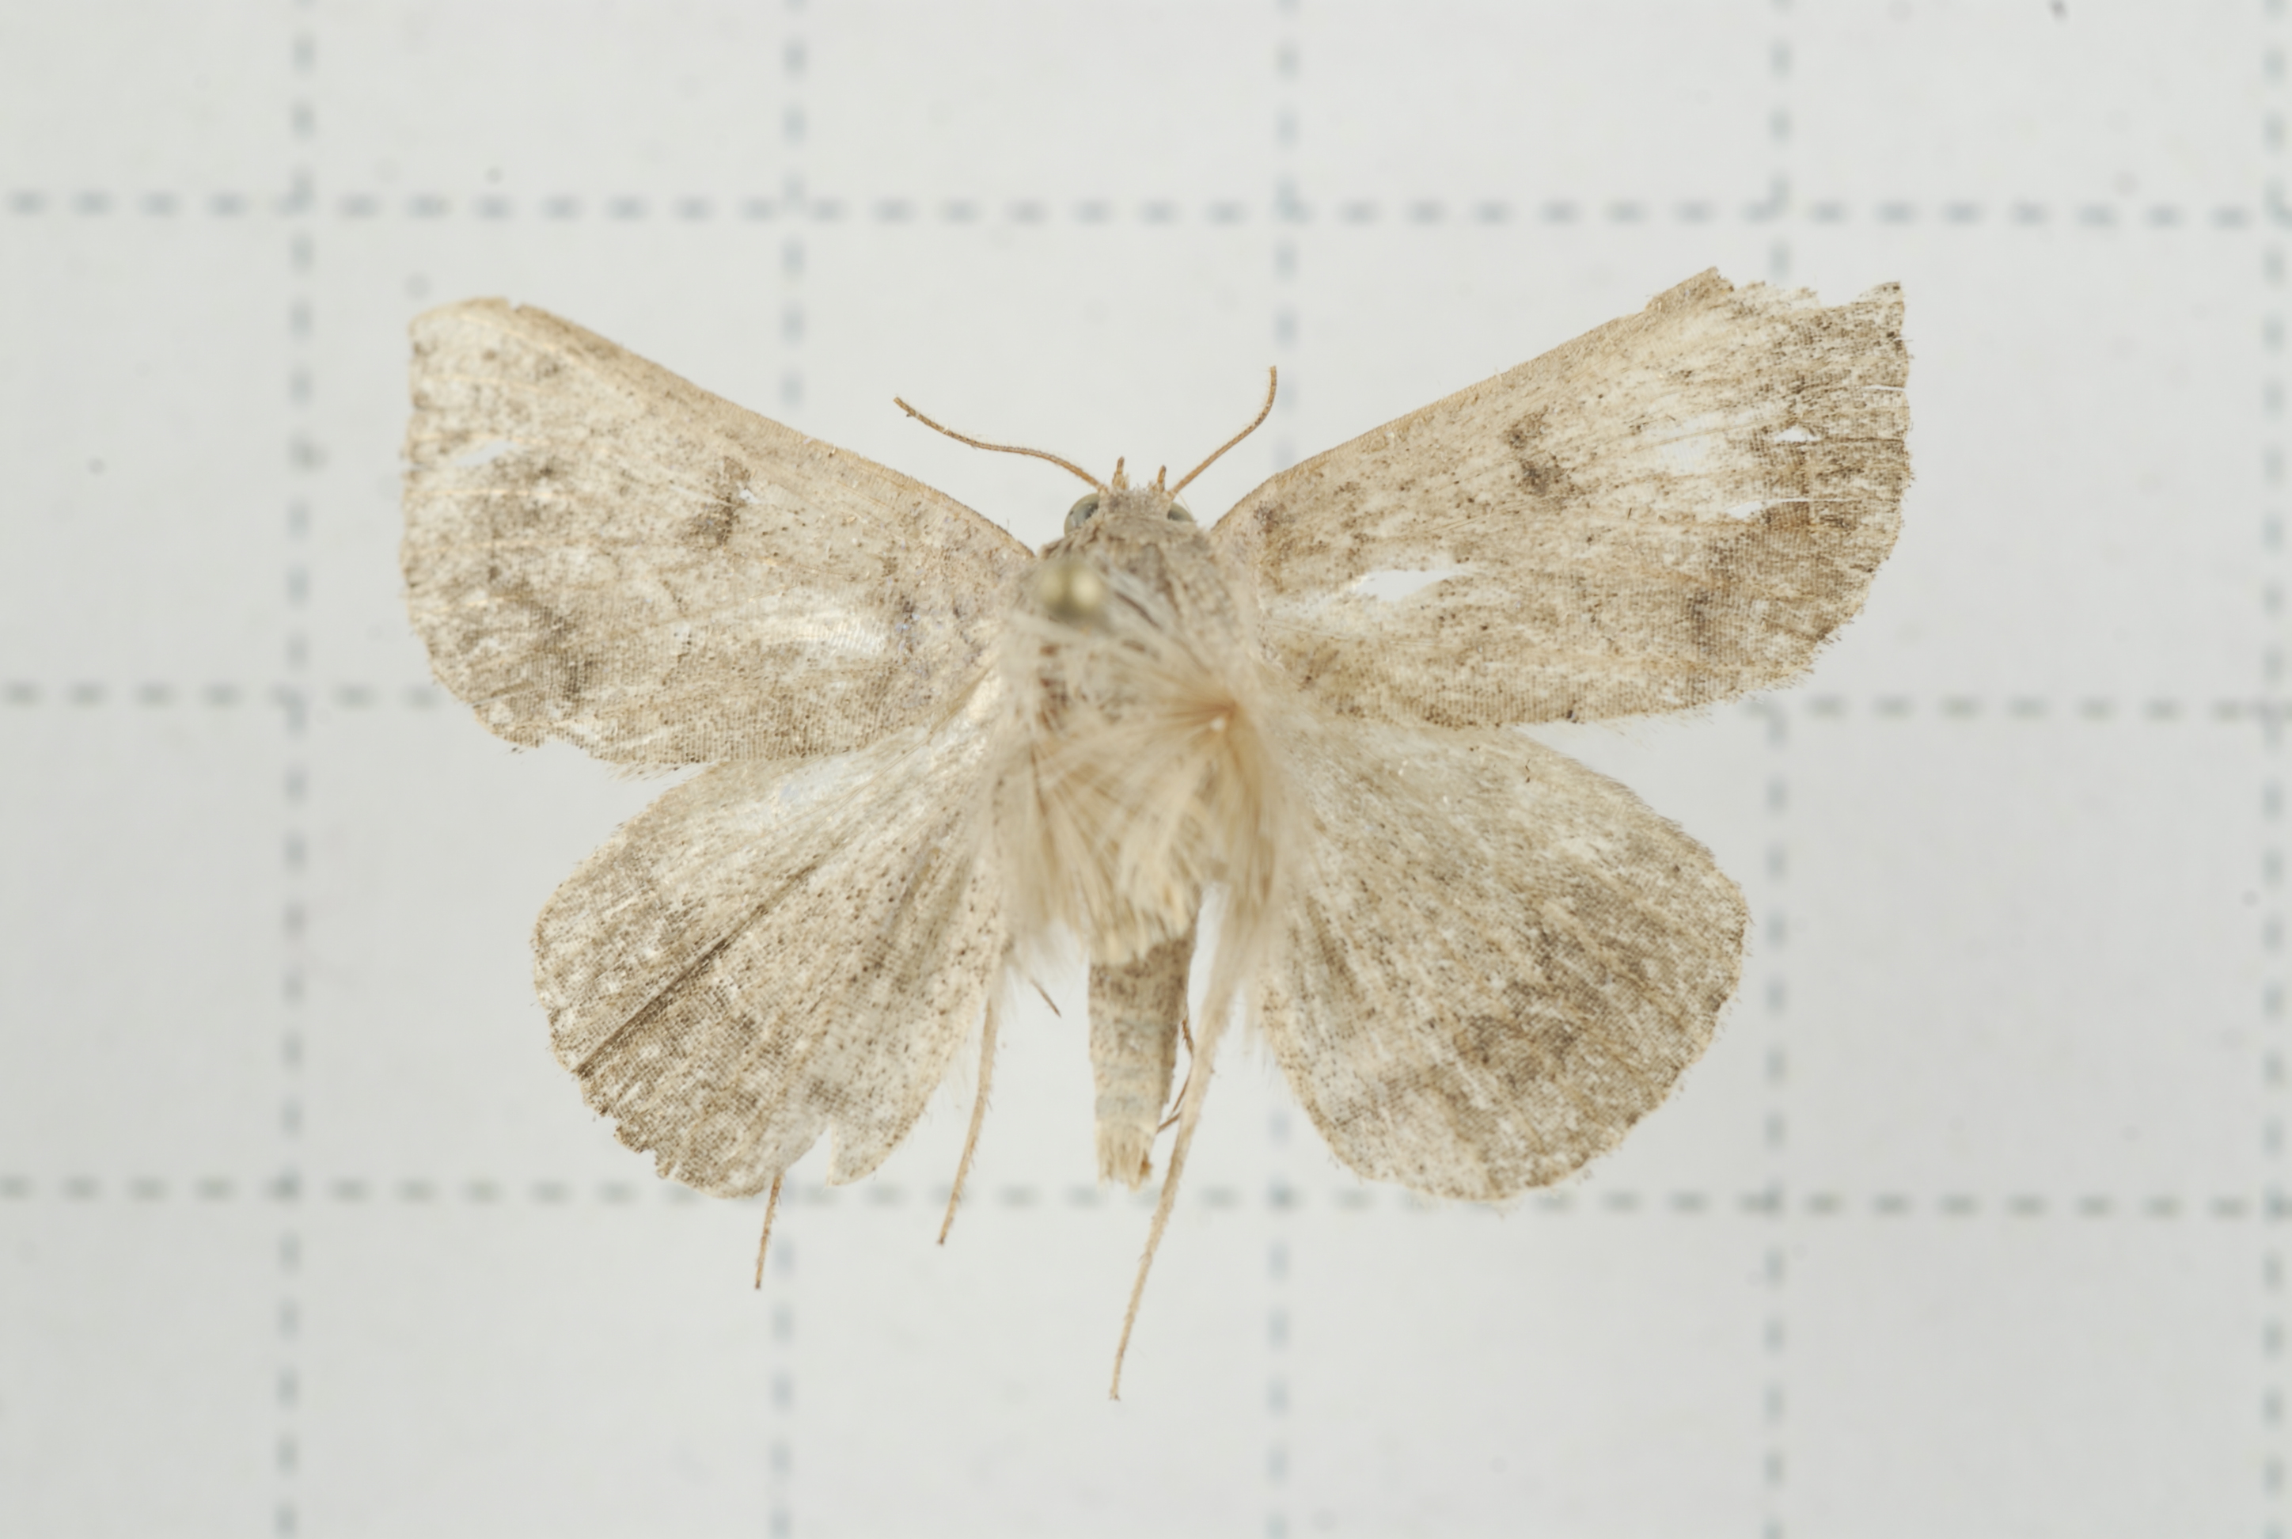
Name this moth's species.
Blasticorhinus rivulosa
